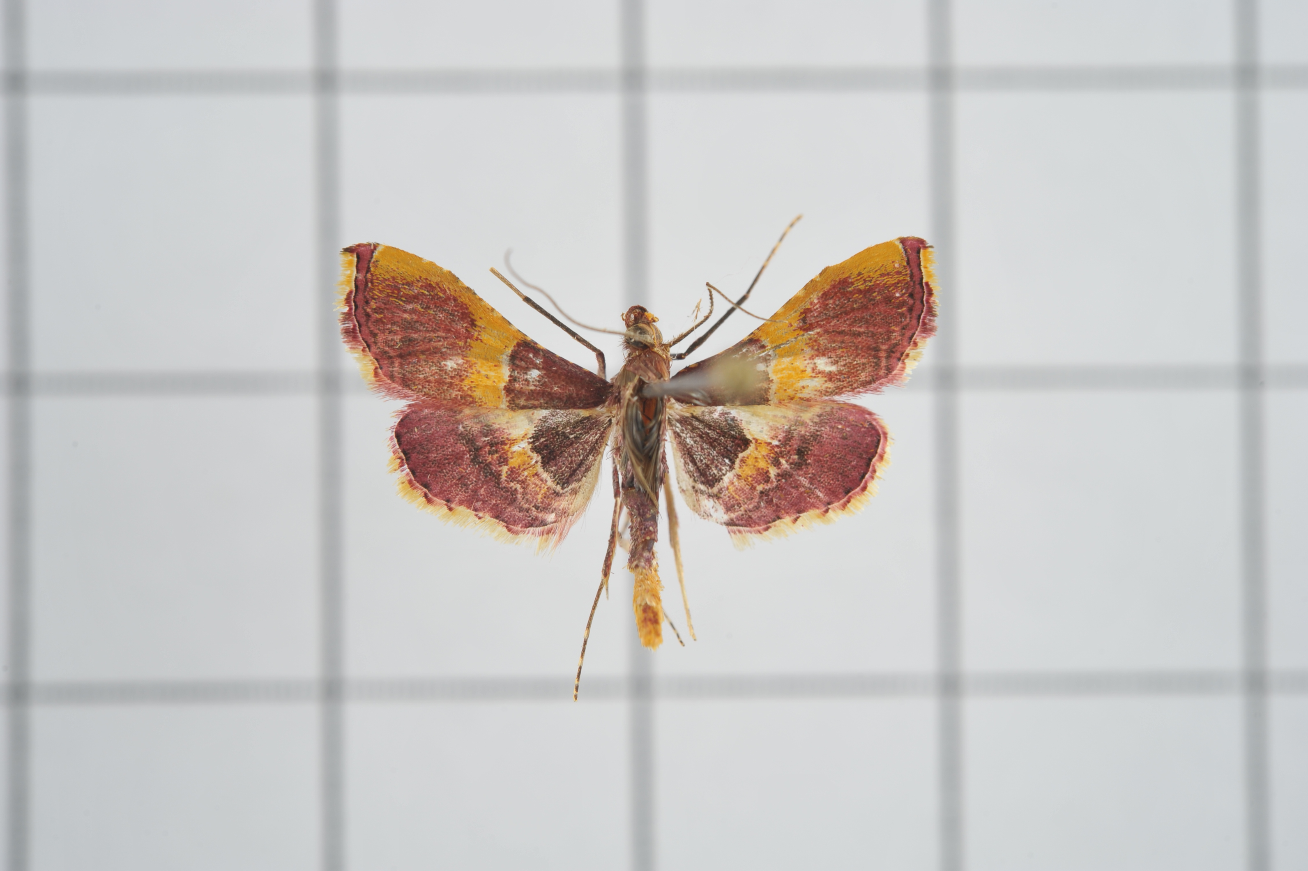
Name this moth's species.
Endotricha mesenterialis
